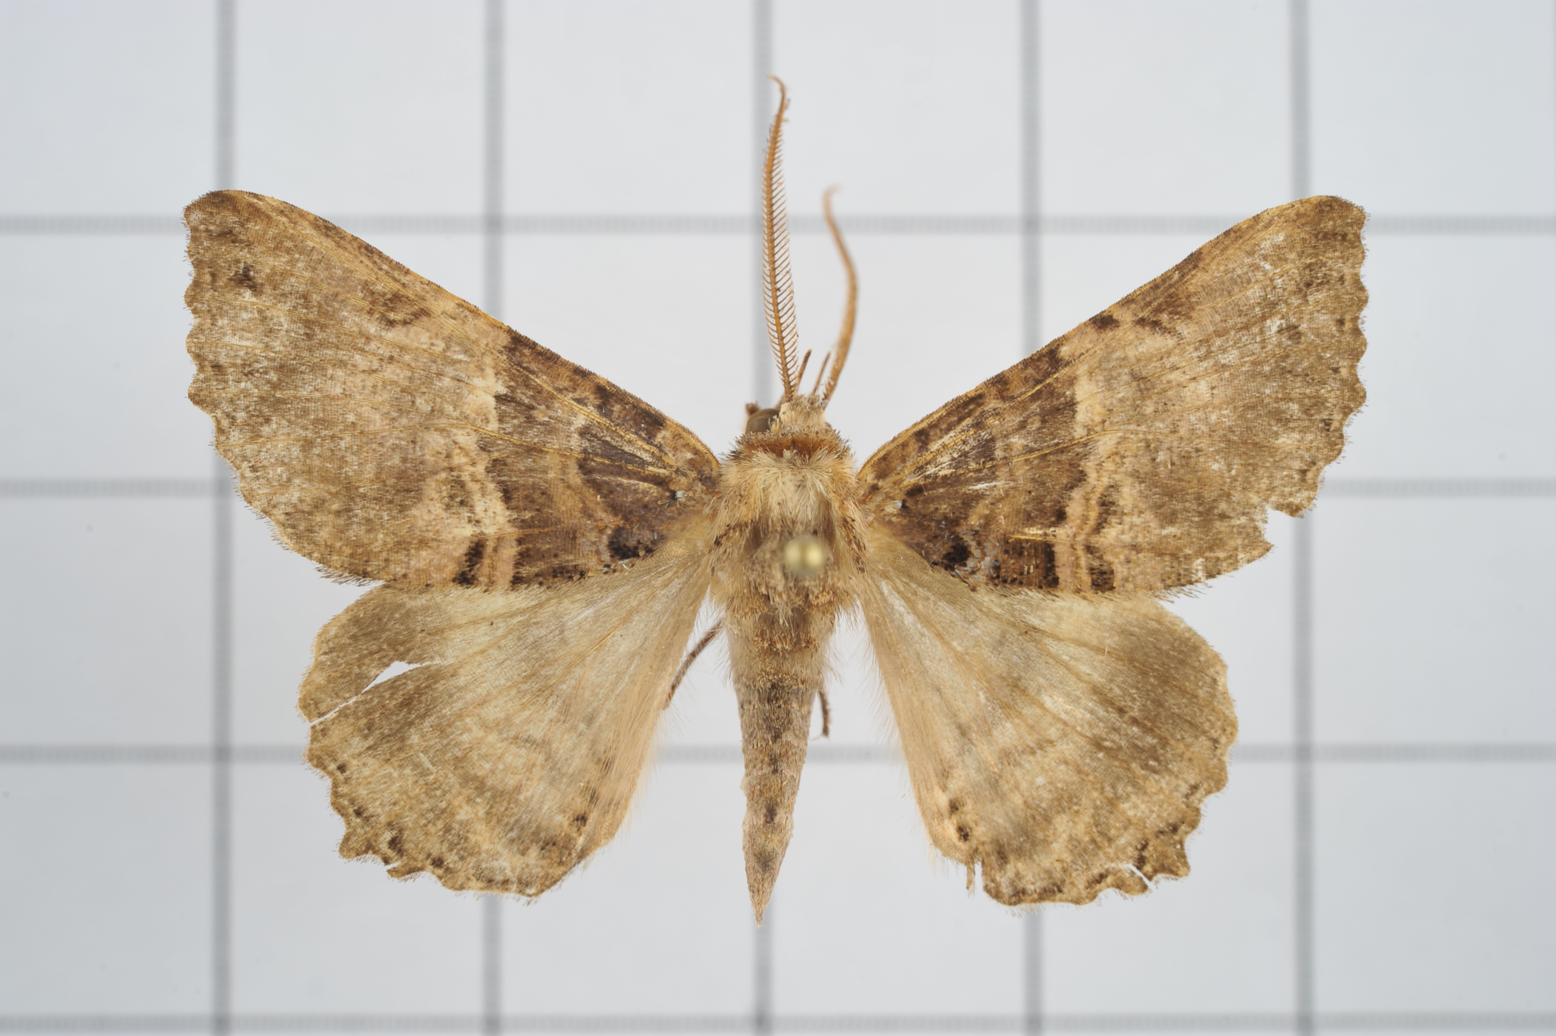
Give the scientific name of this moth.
Daddala lucilla
